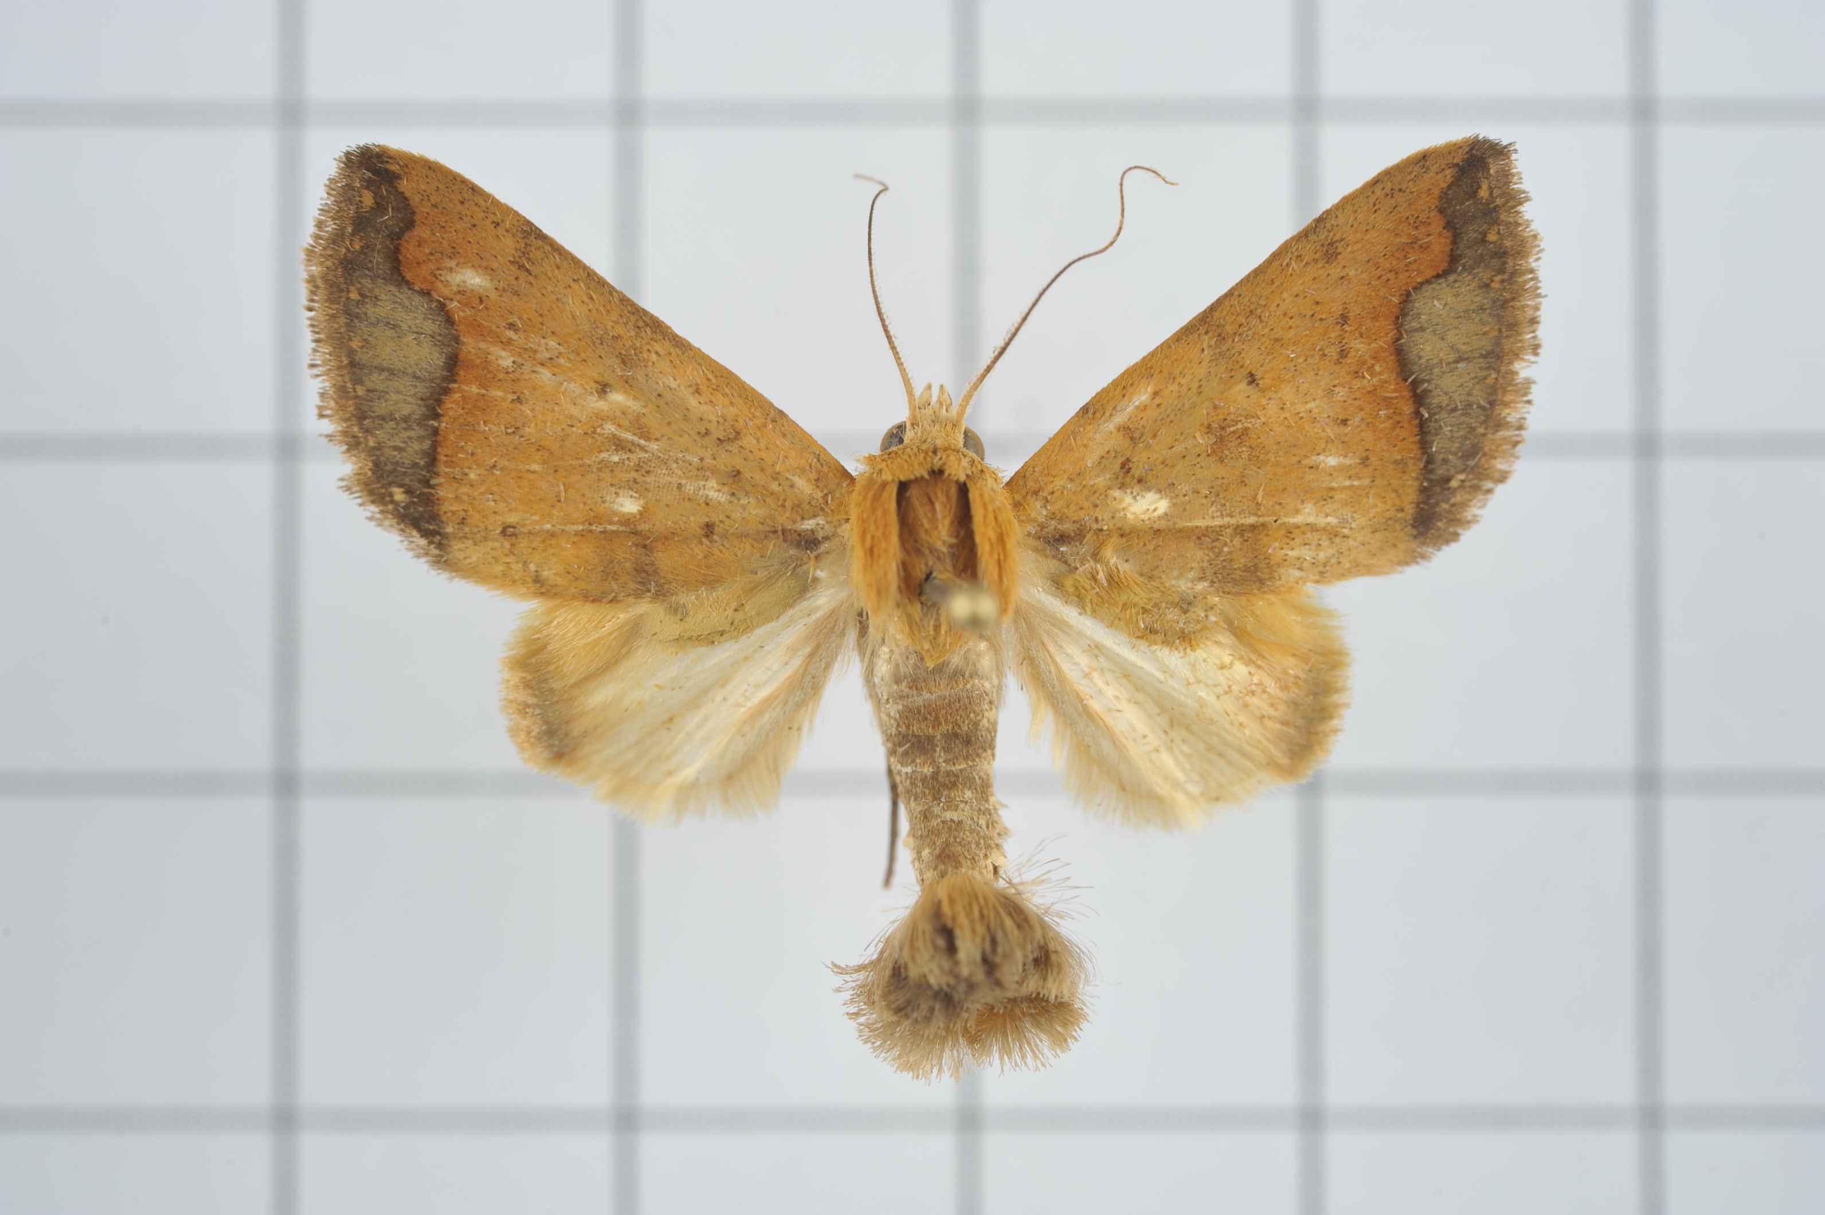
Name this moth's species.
Bocula diffisa
